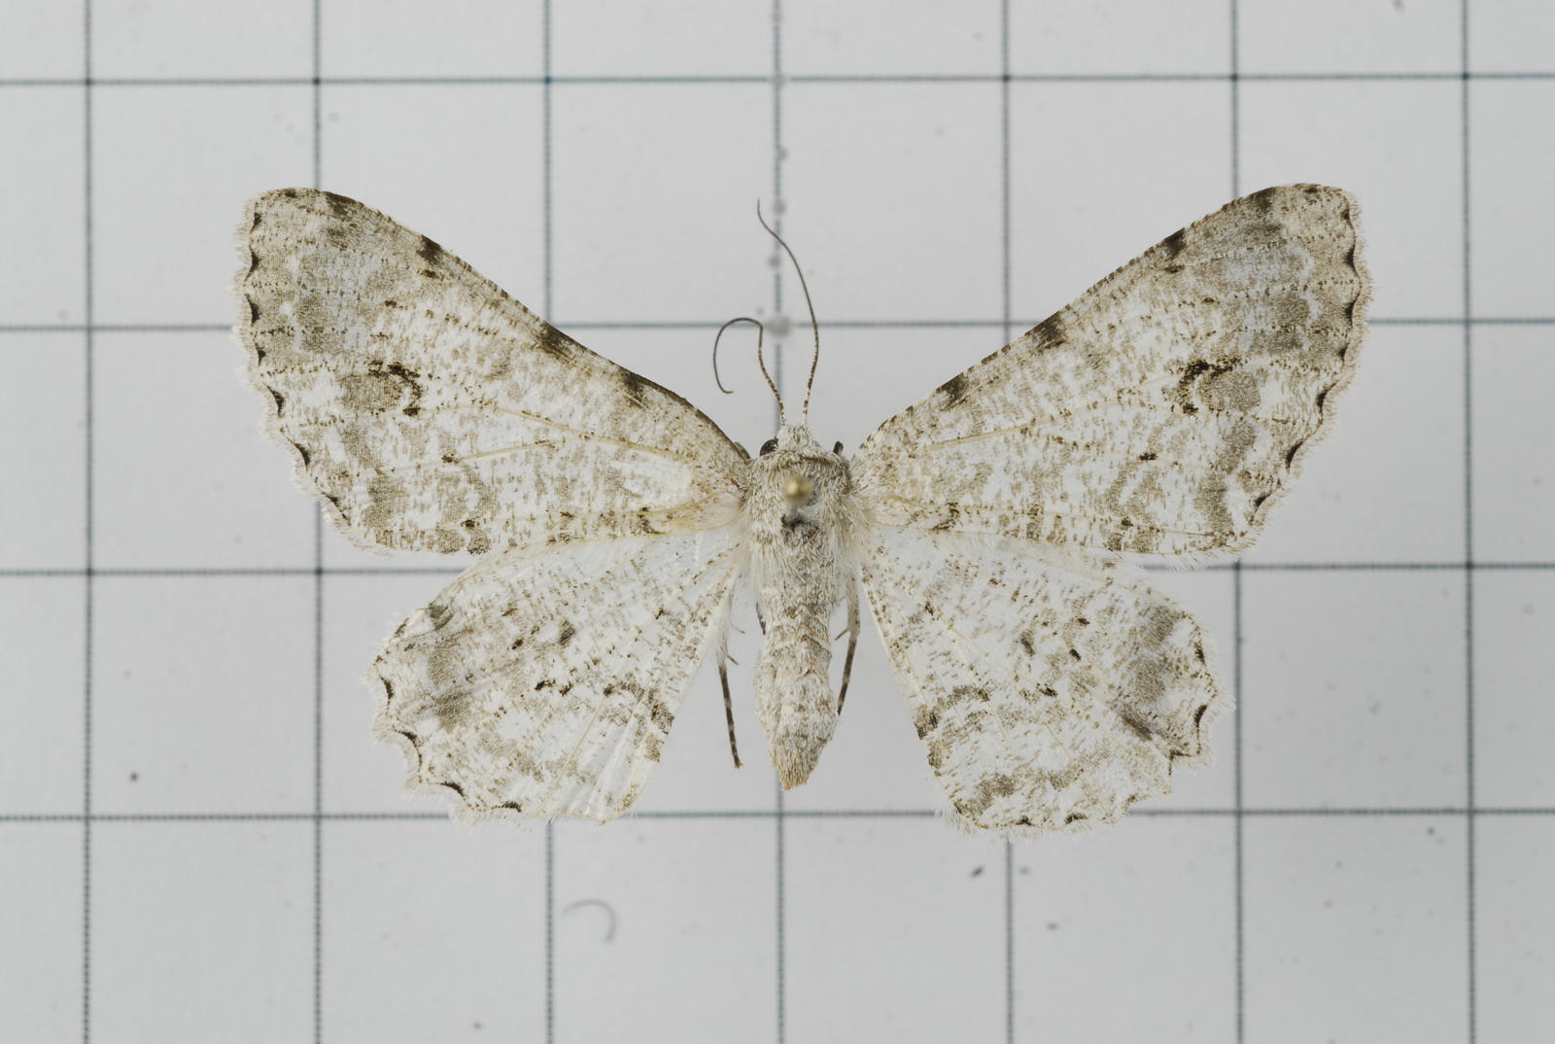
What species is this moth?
Lassaba parvalbidaria parvalbidaria
